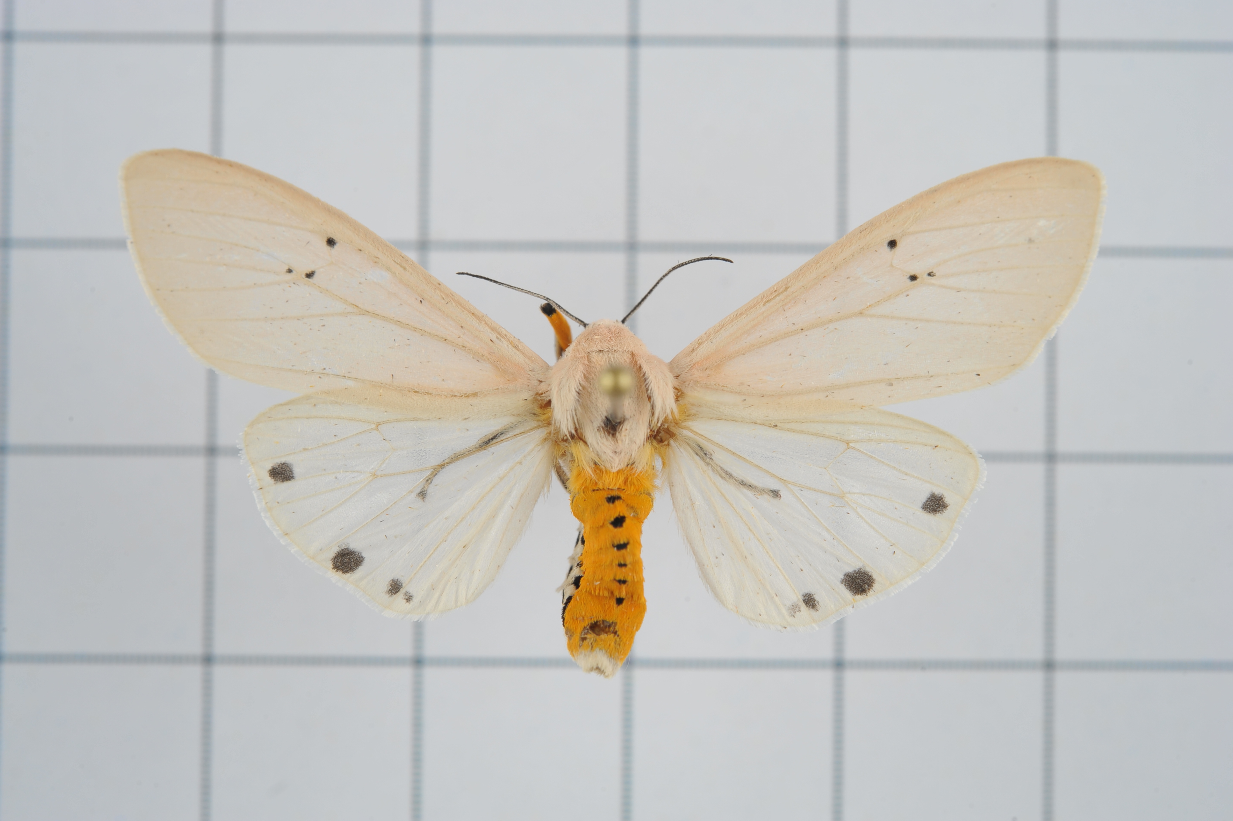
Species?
Creatonotos transiens koni
